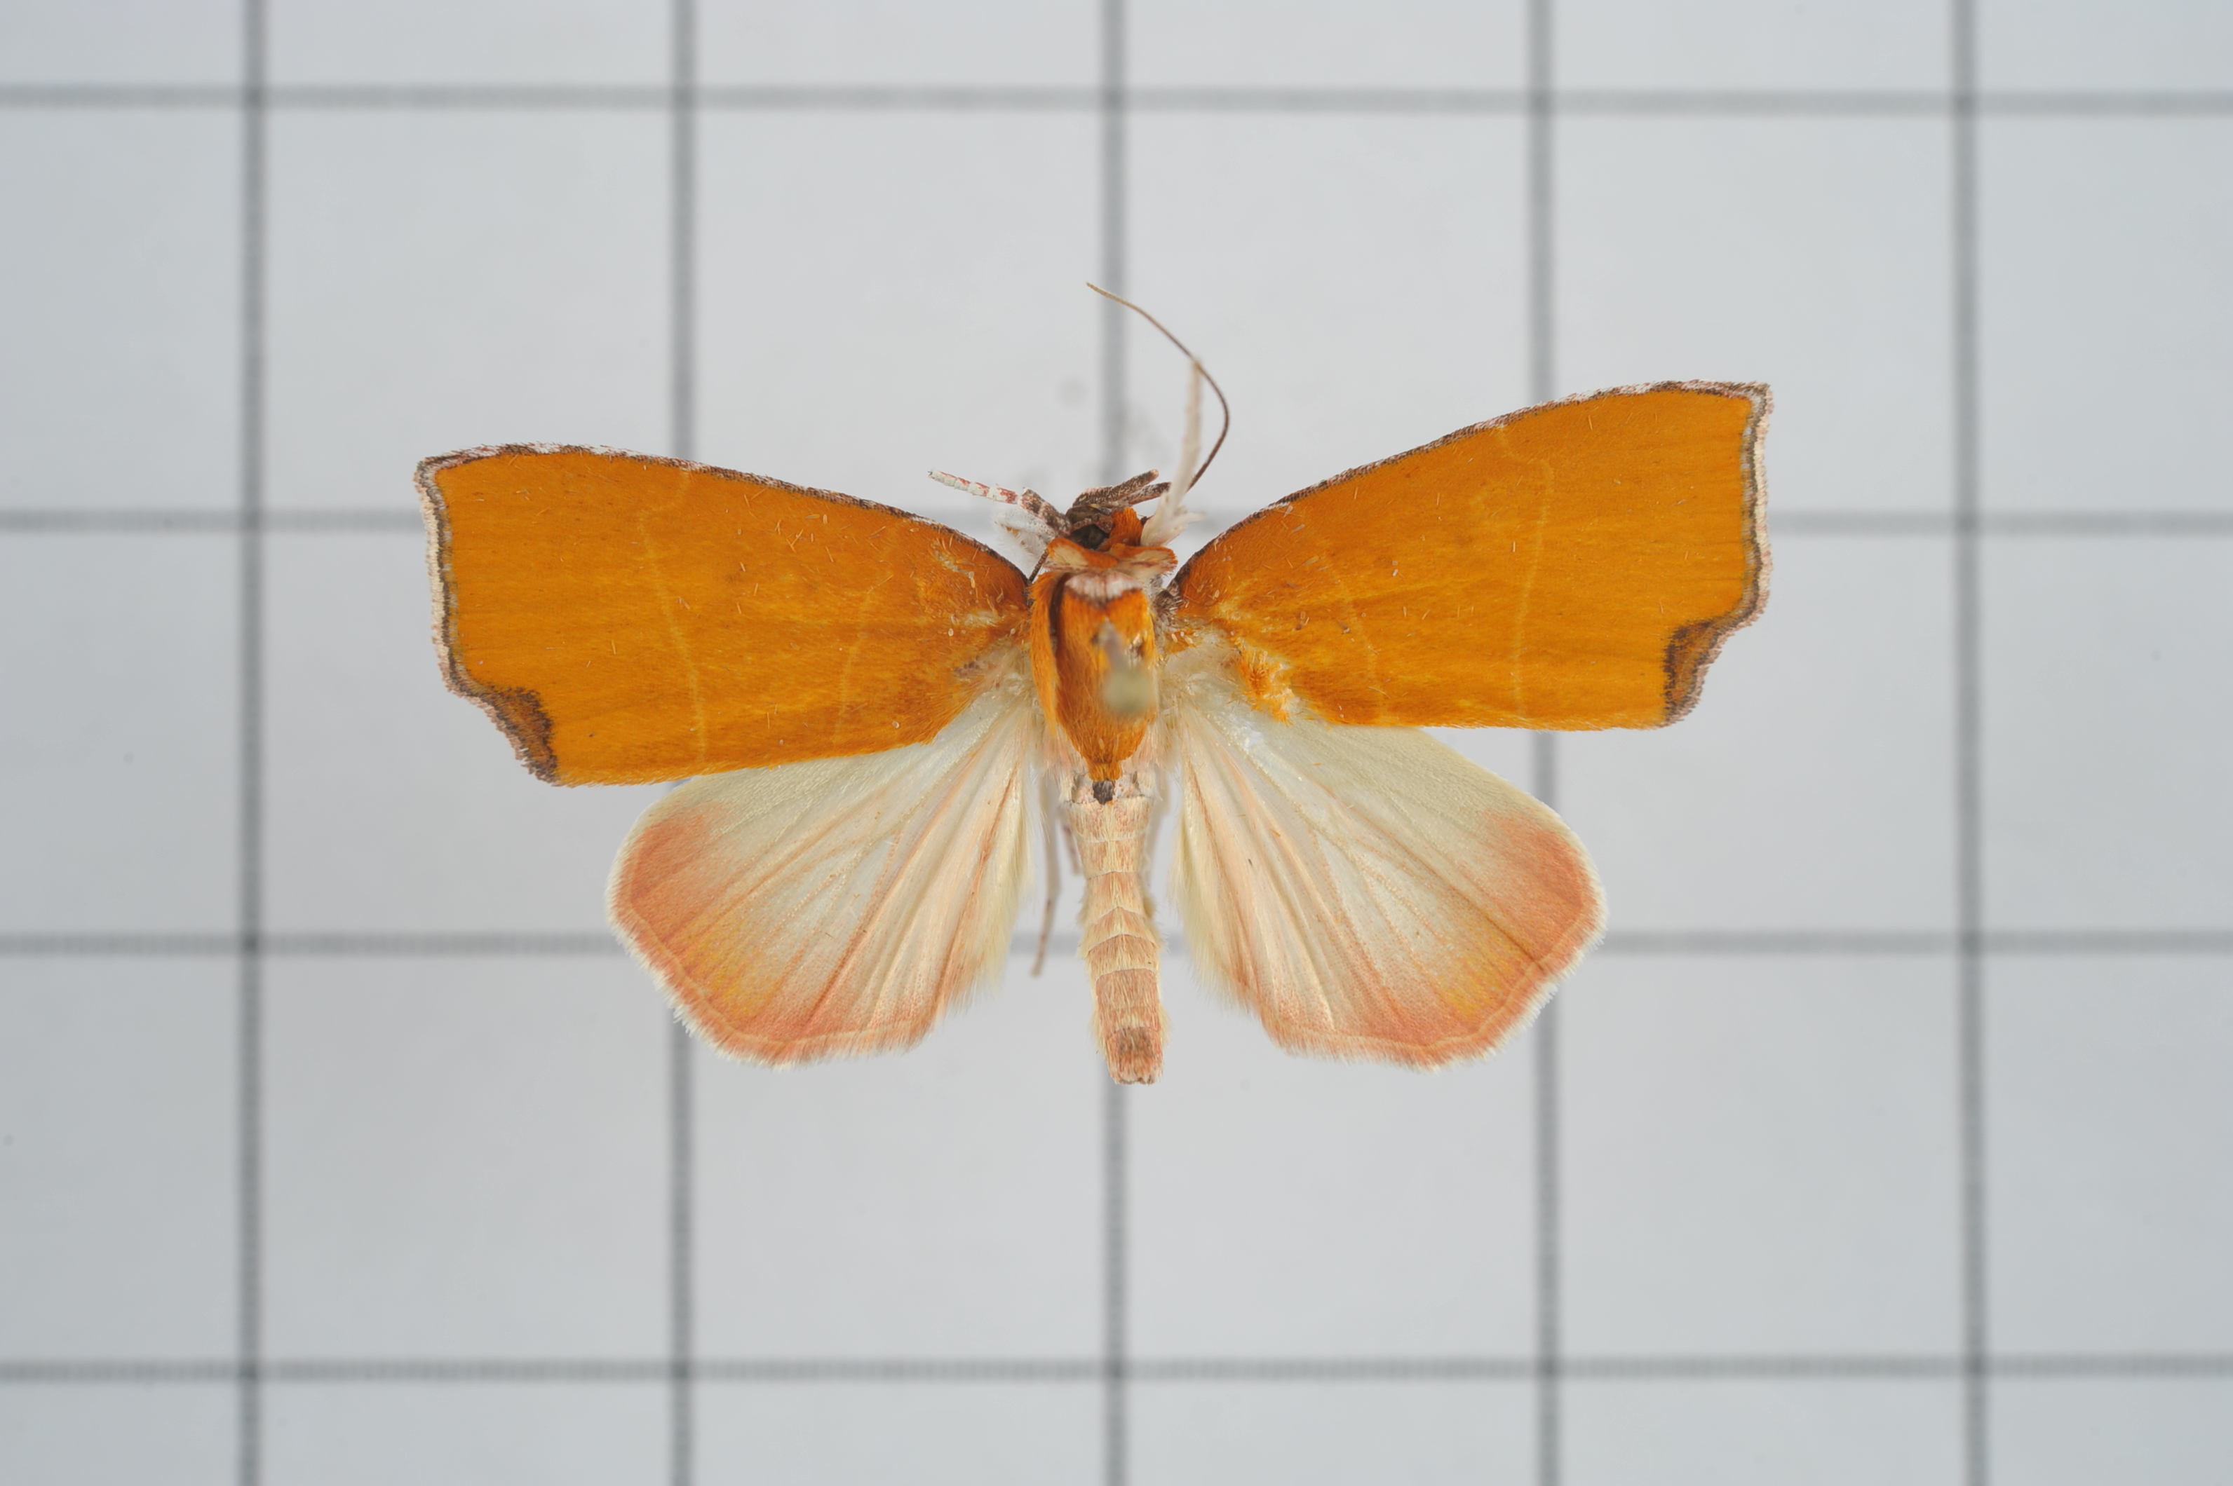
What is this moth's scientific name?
Paracrama angulata
